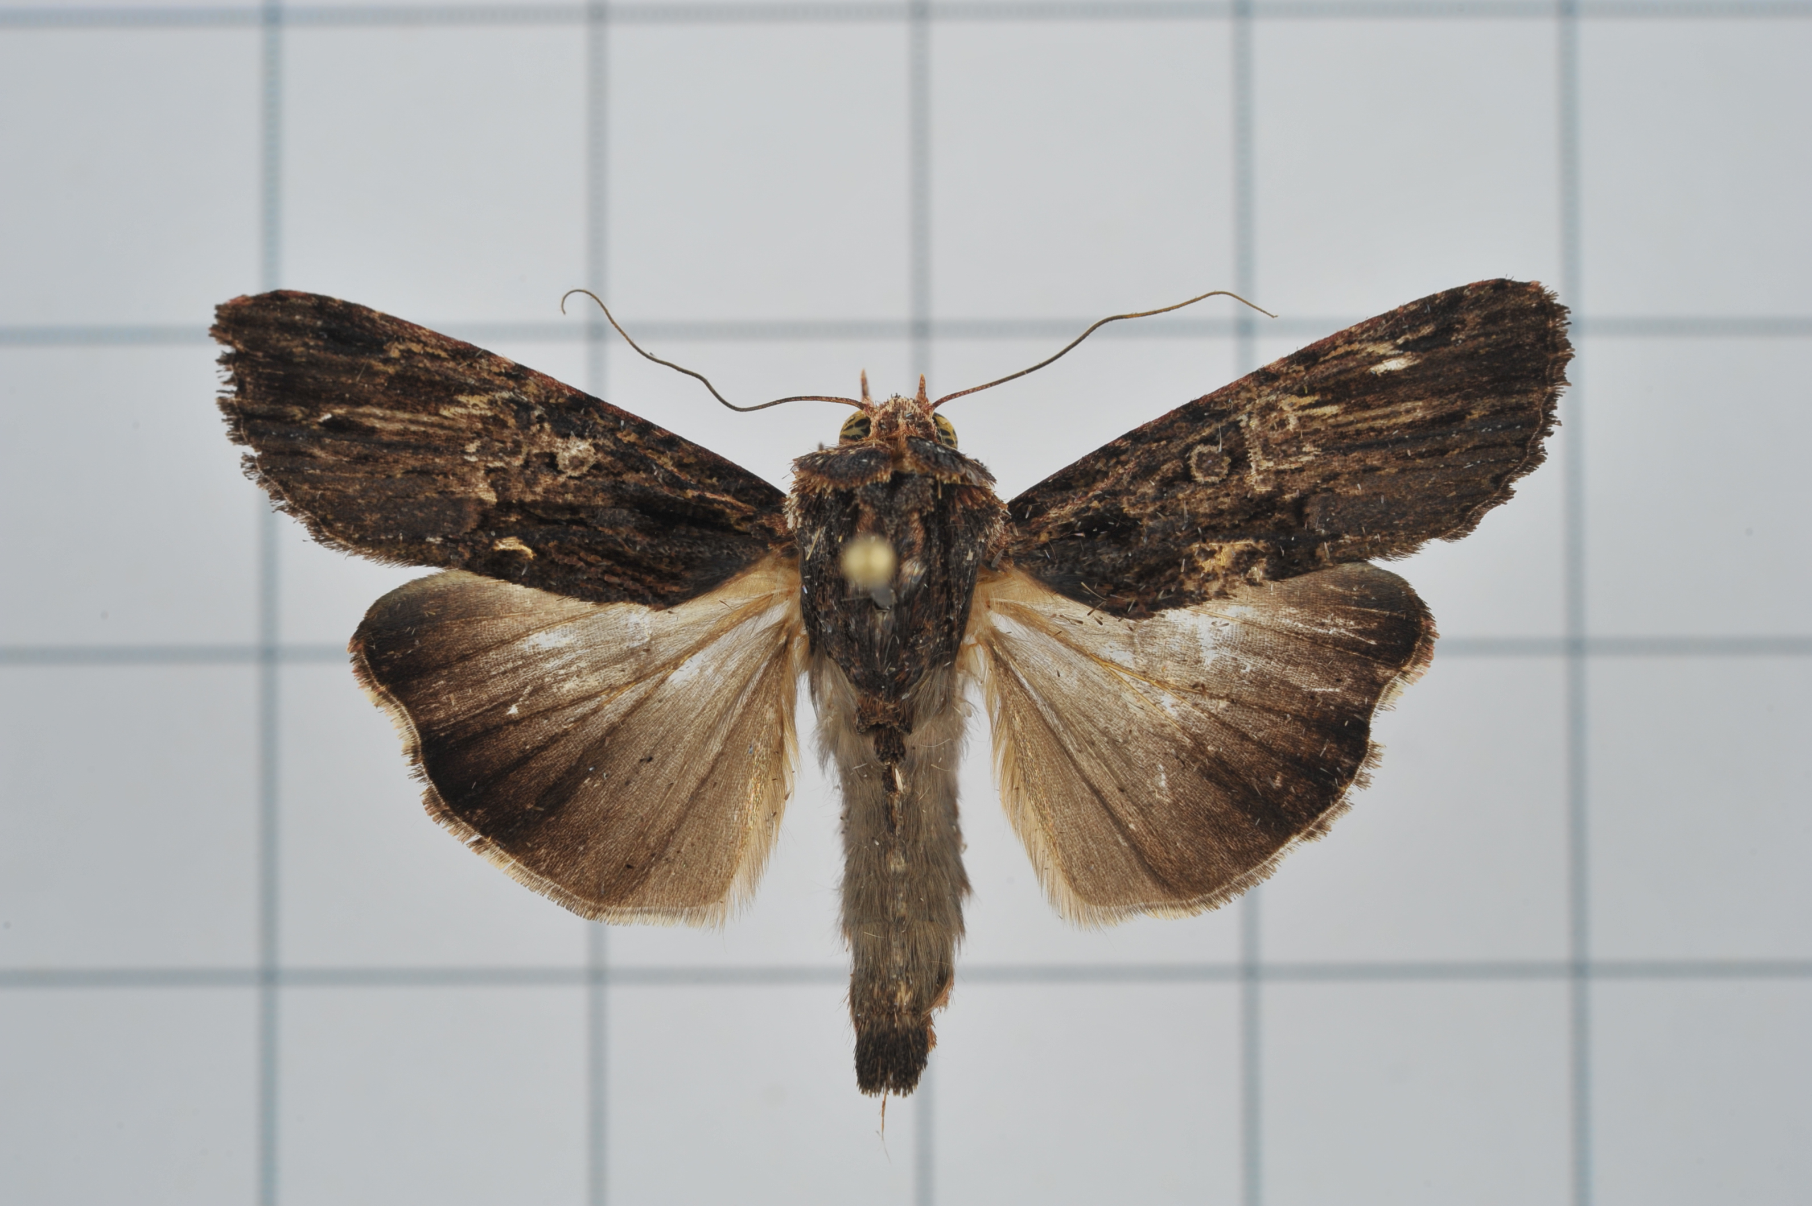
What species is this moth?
Magusa tenebrosa
